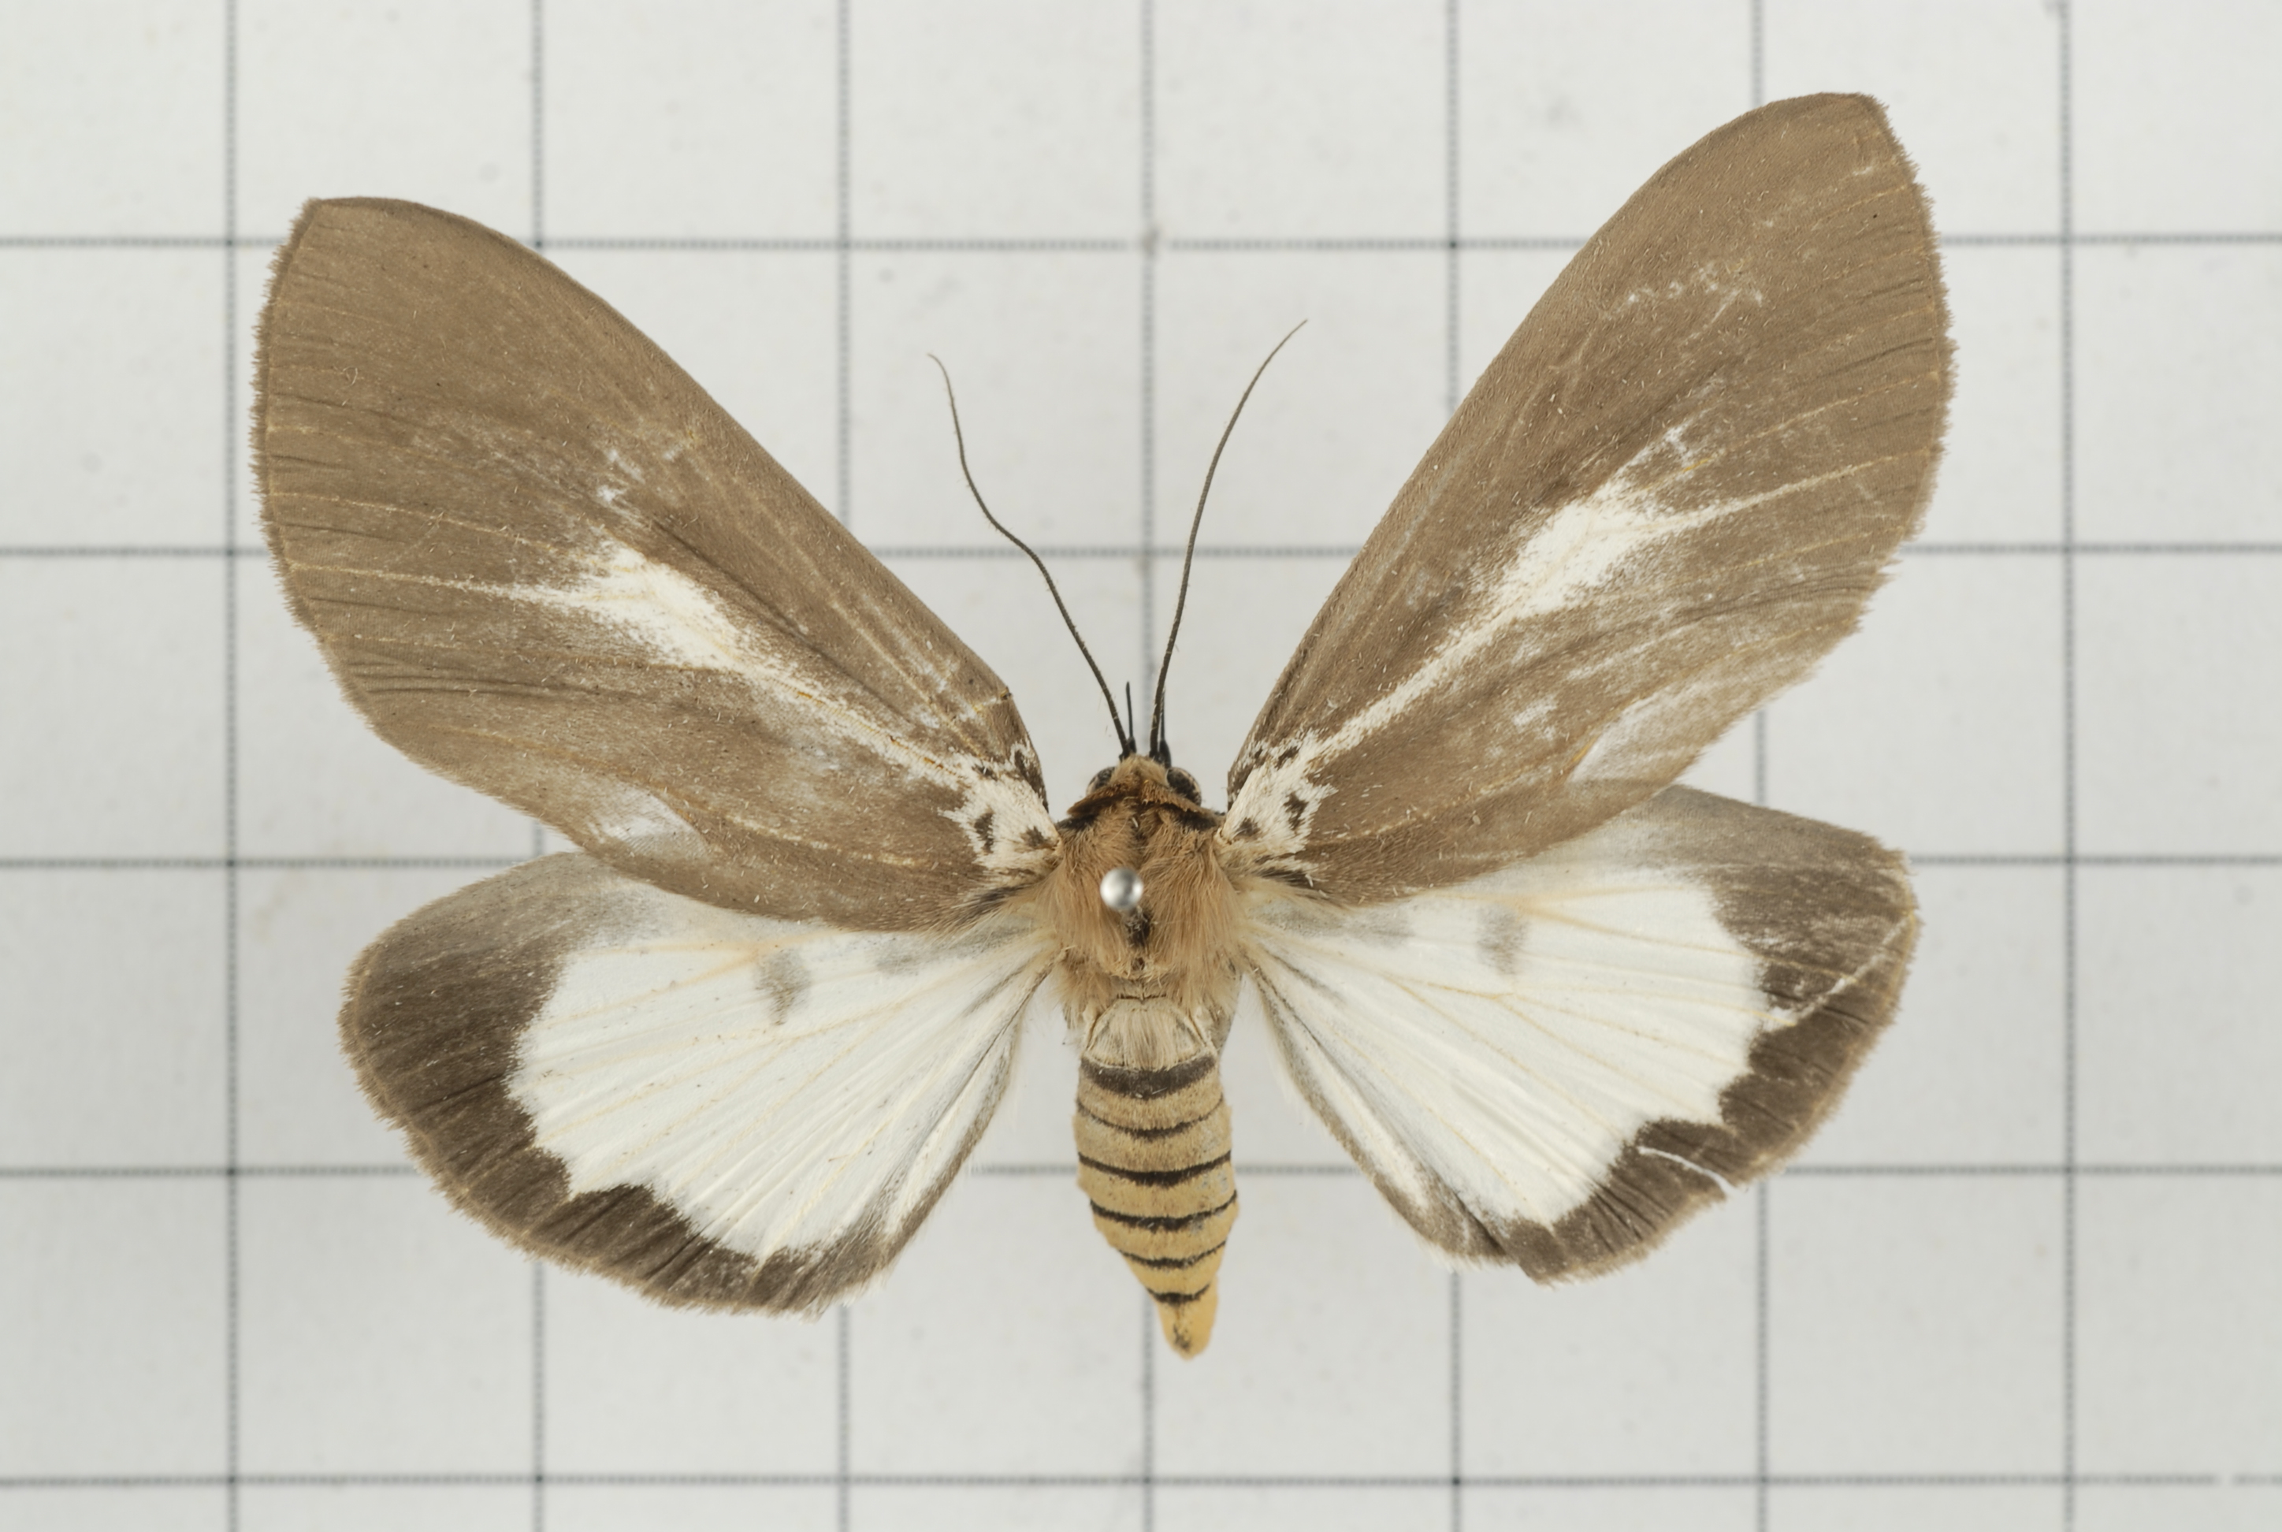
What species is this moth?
Asota heliconia zebrina
